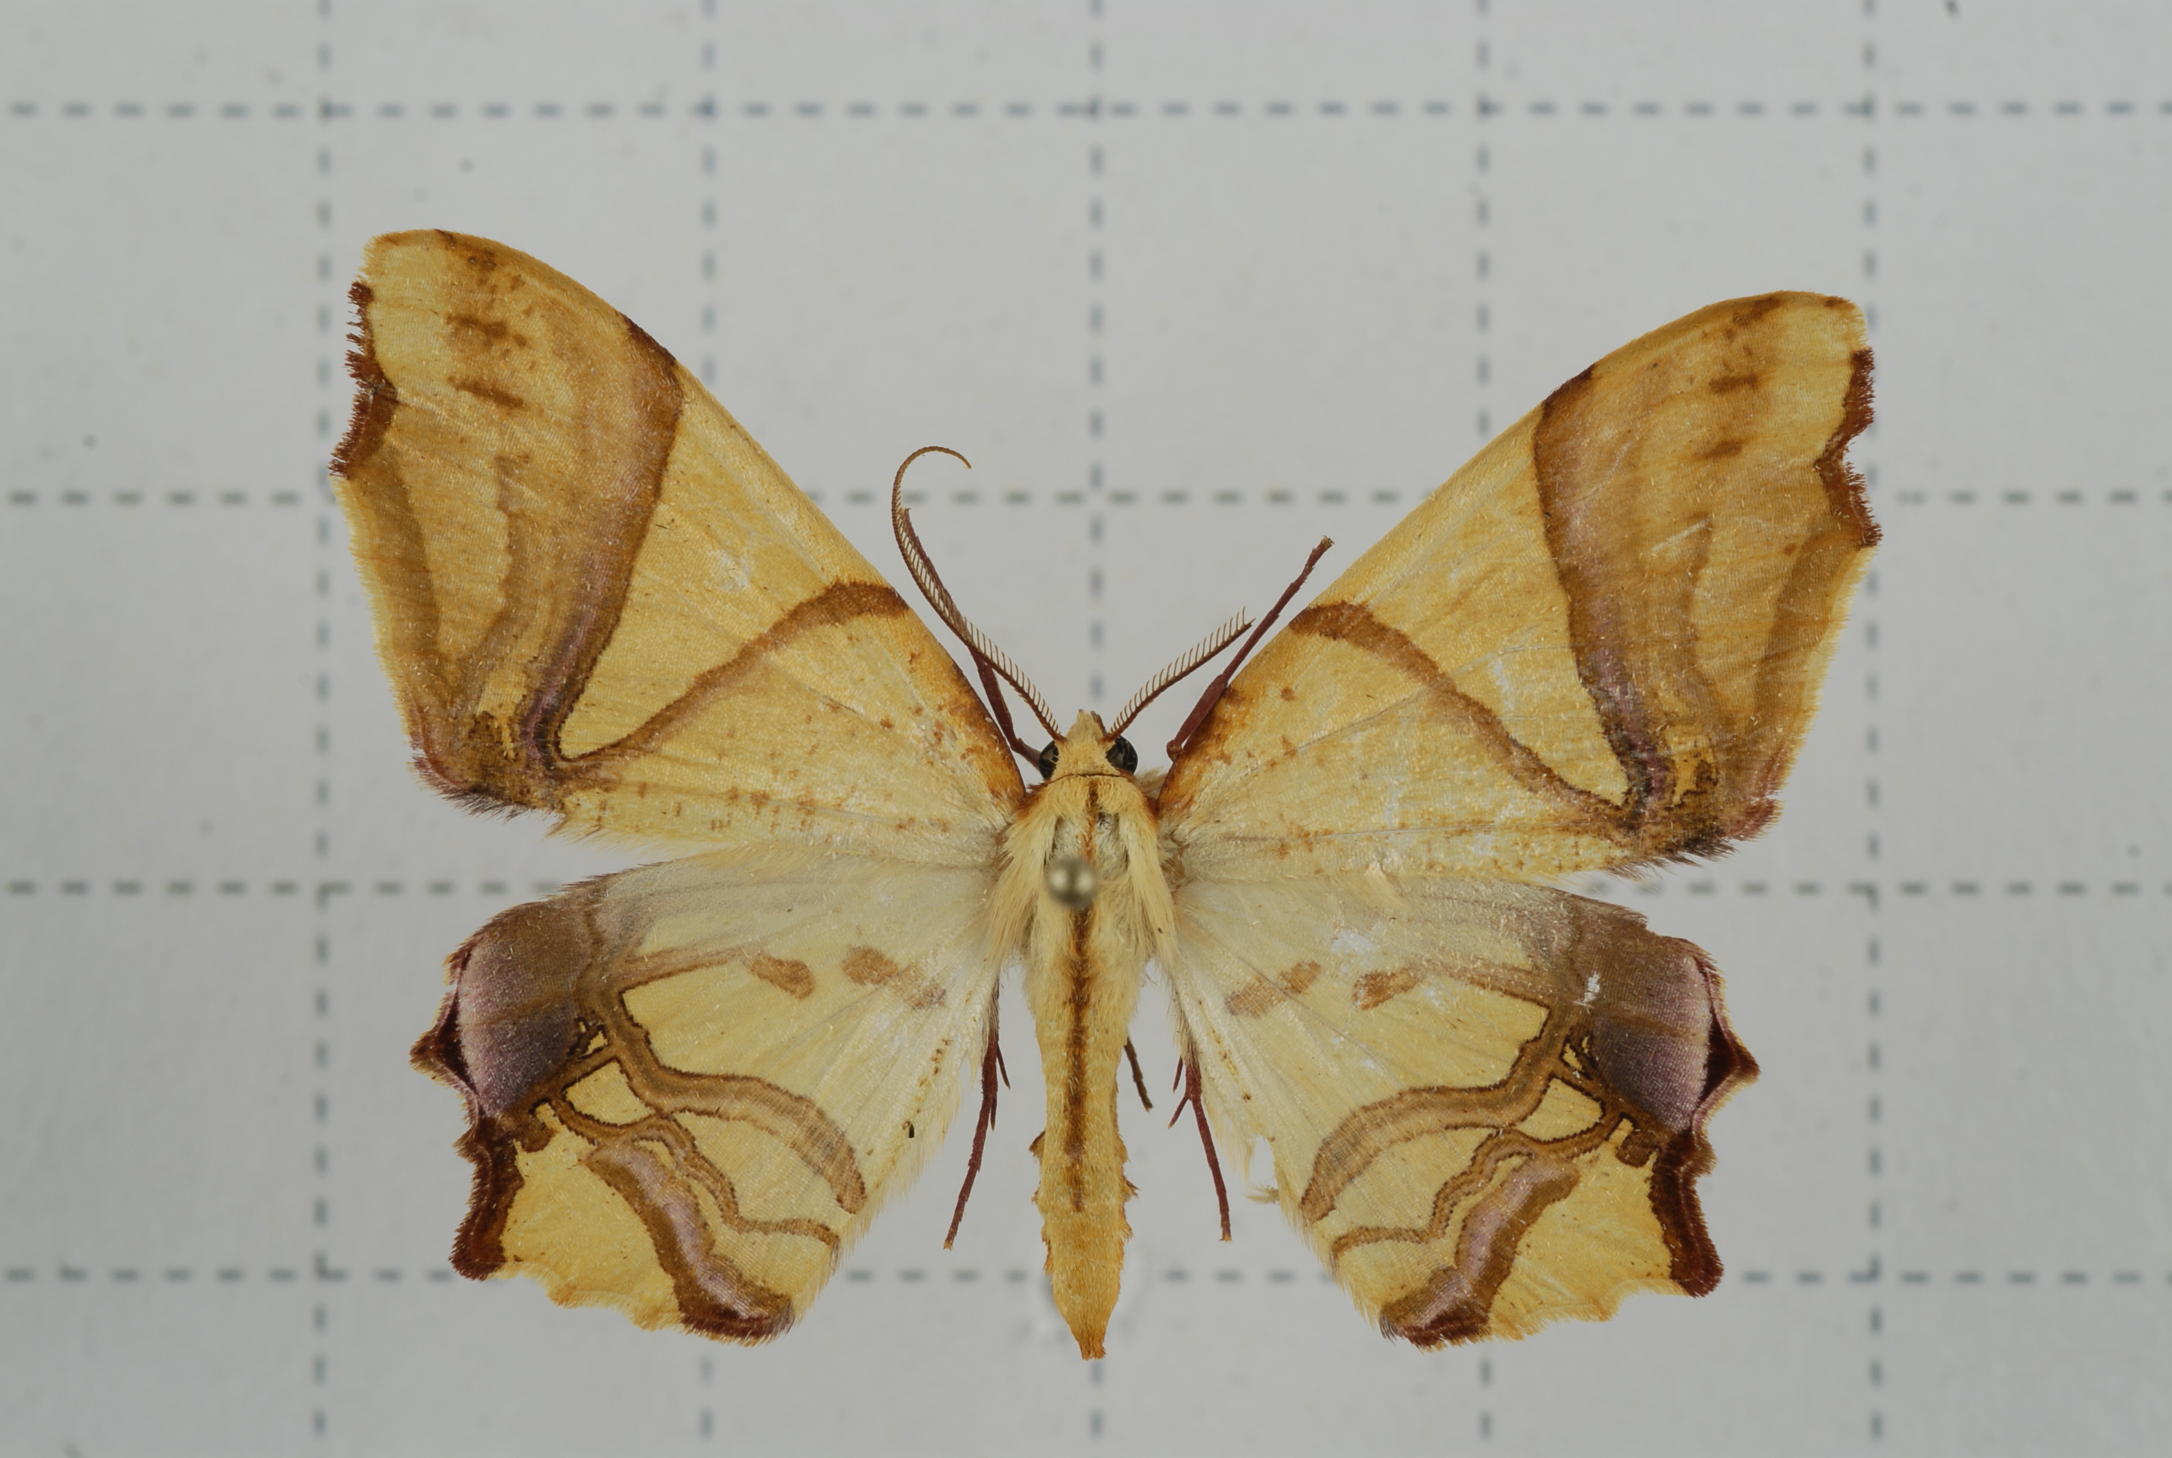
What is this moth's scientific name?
Trotocraspeda divaricata
